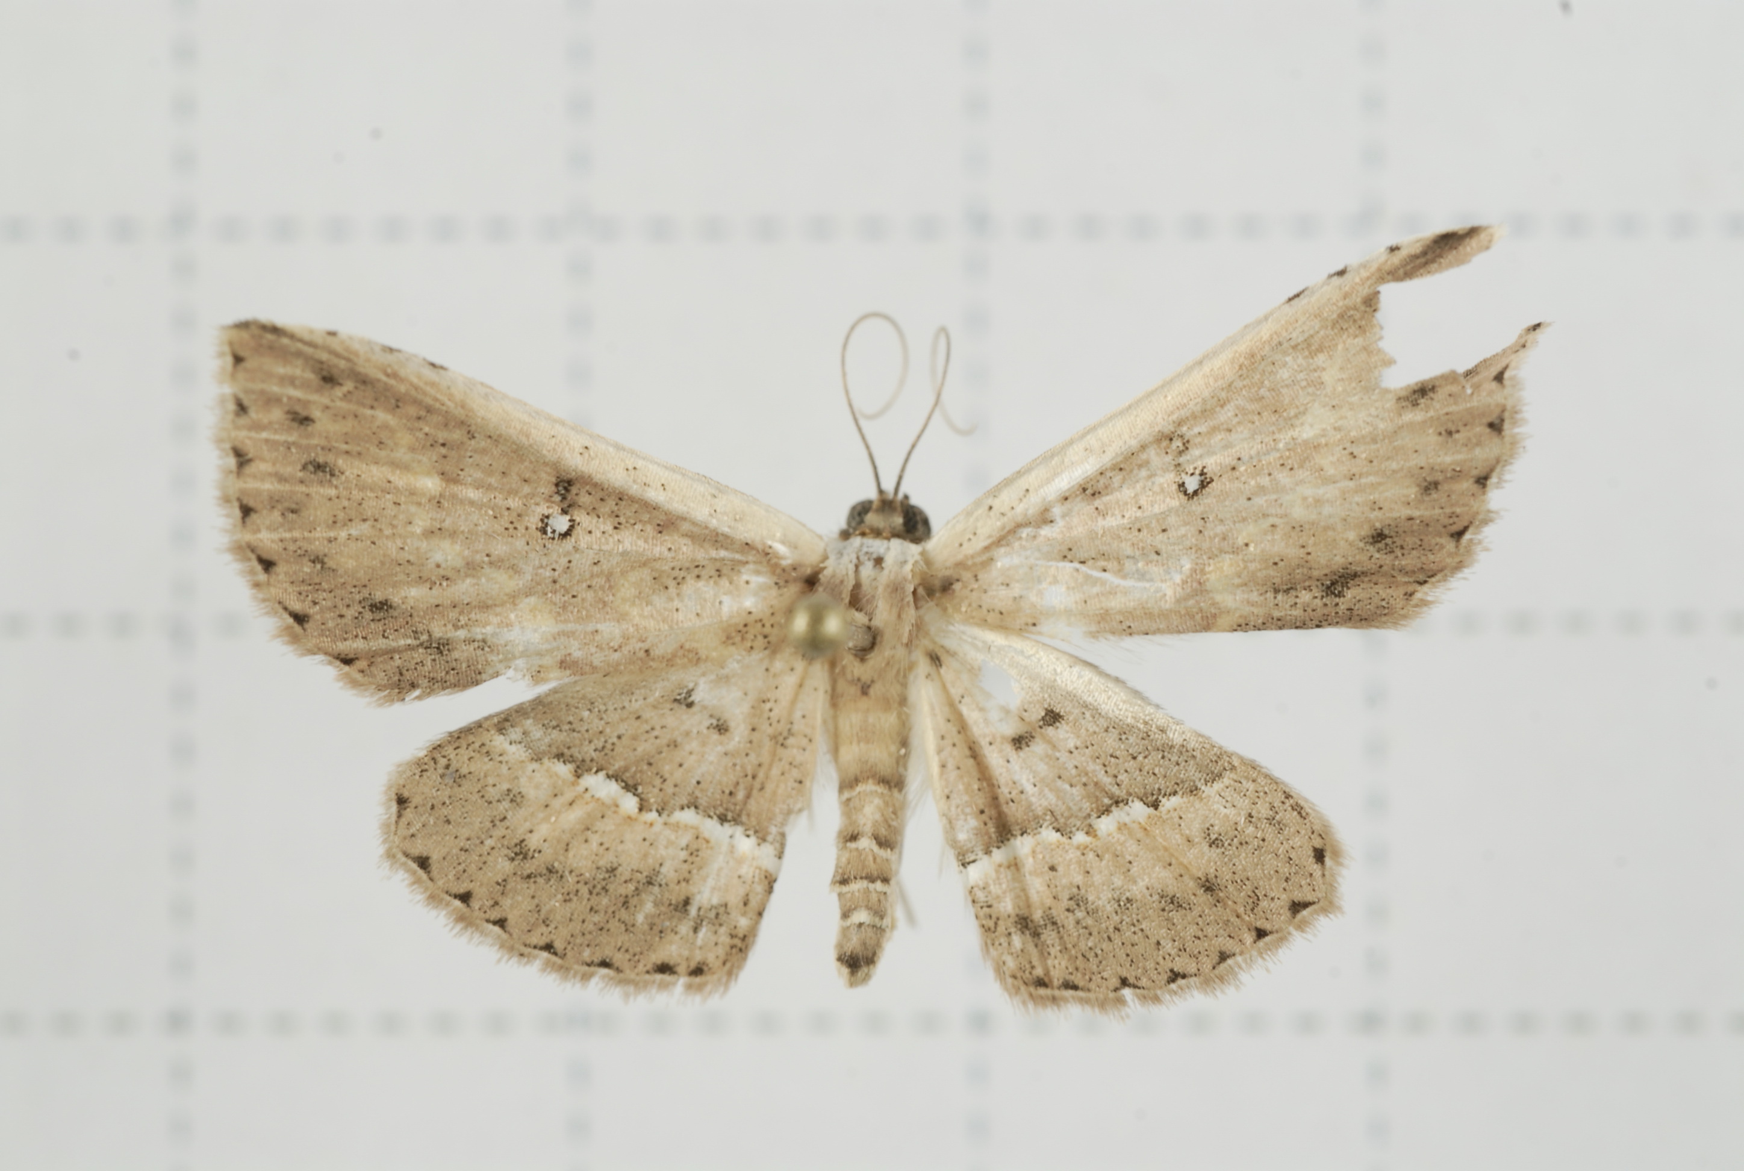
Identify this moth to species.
Arasada pyraliformis
